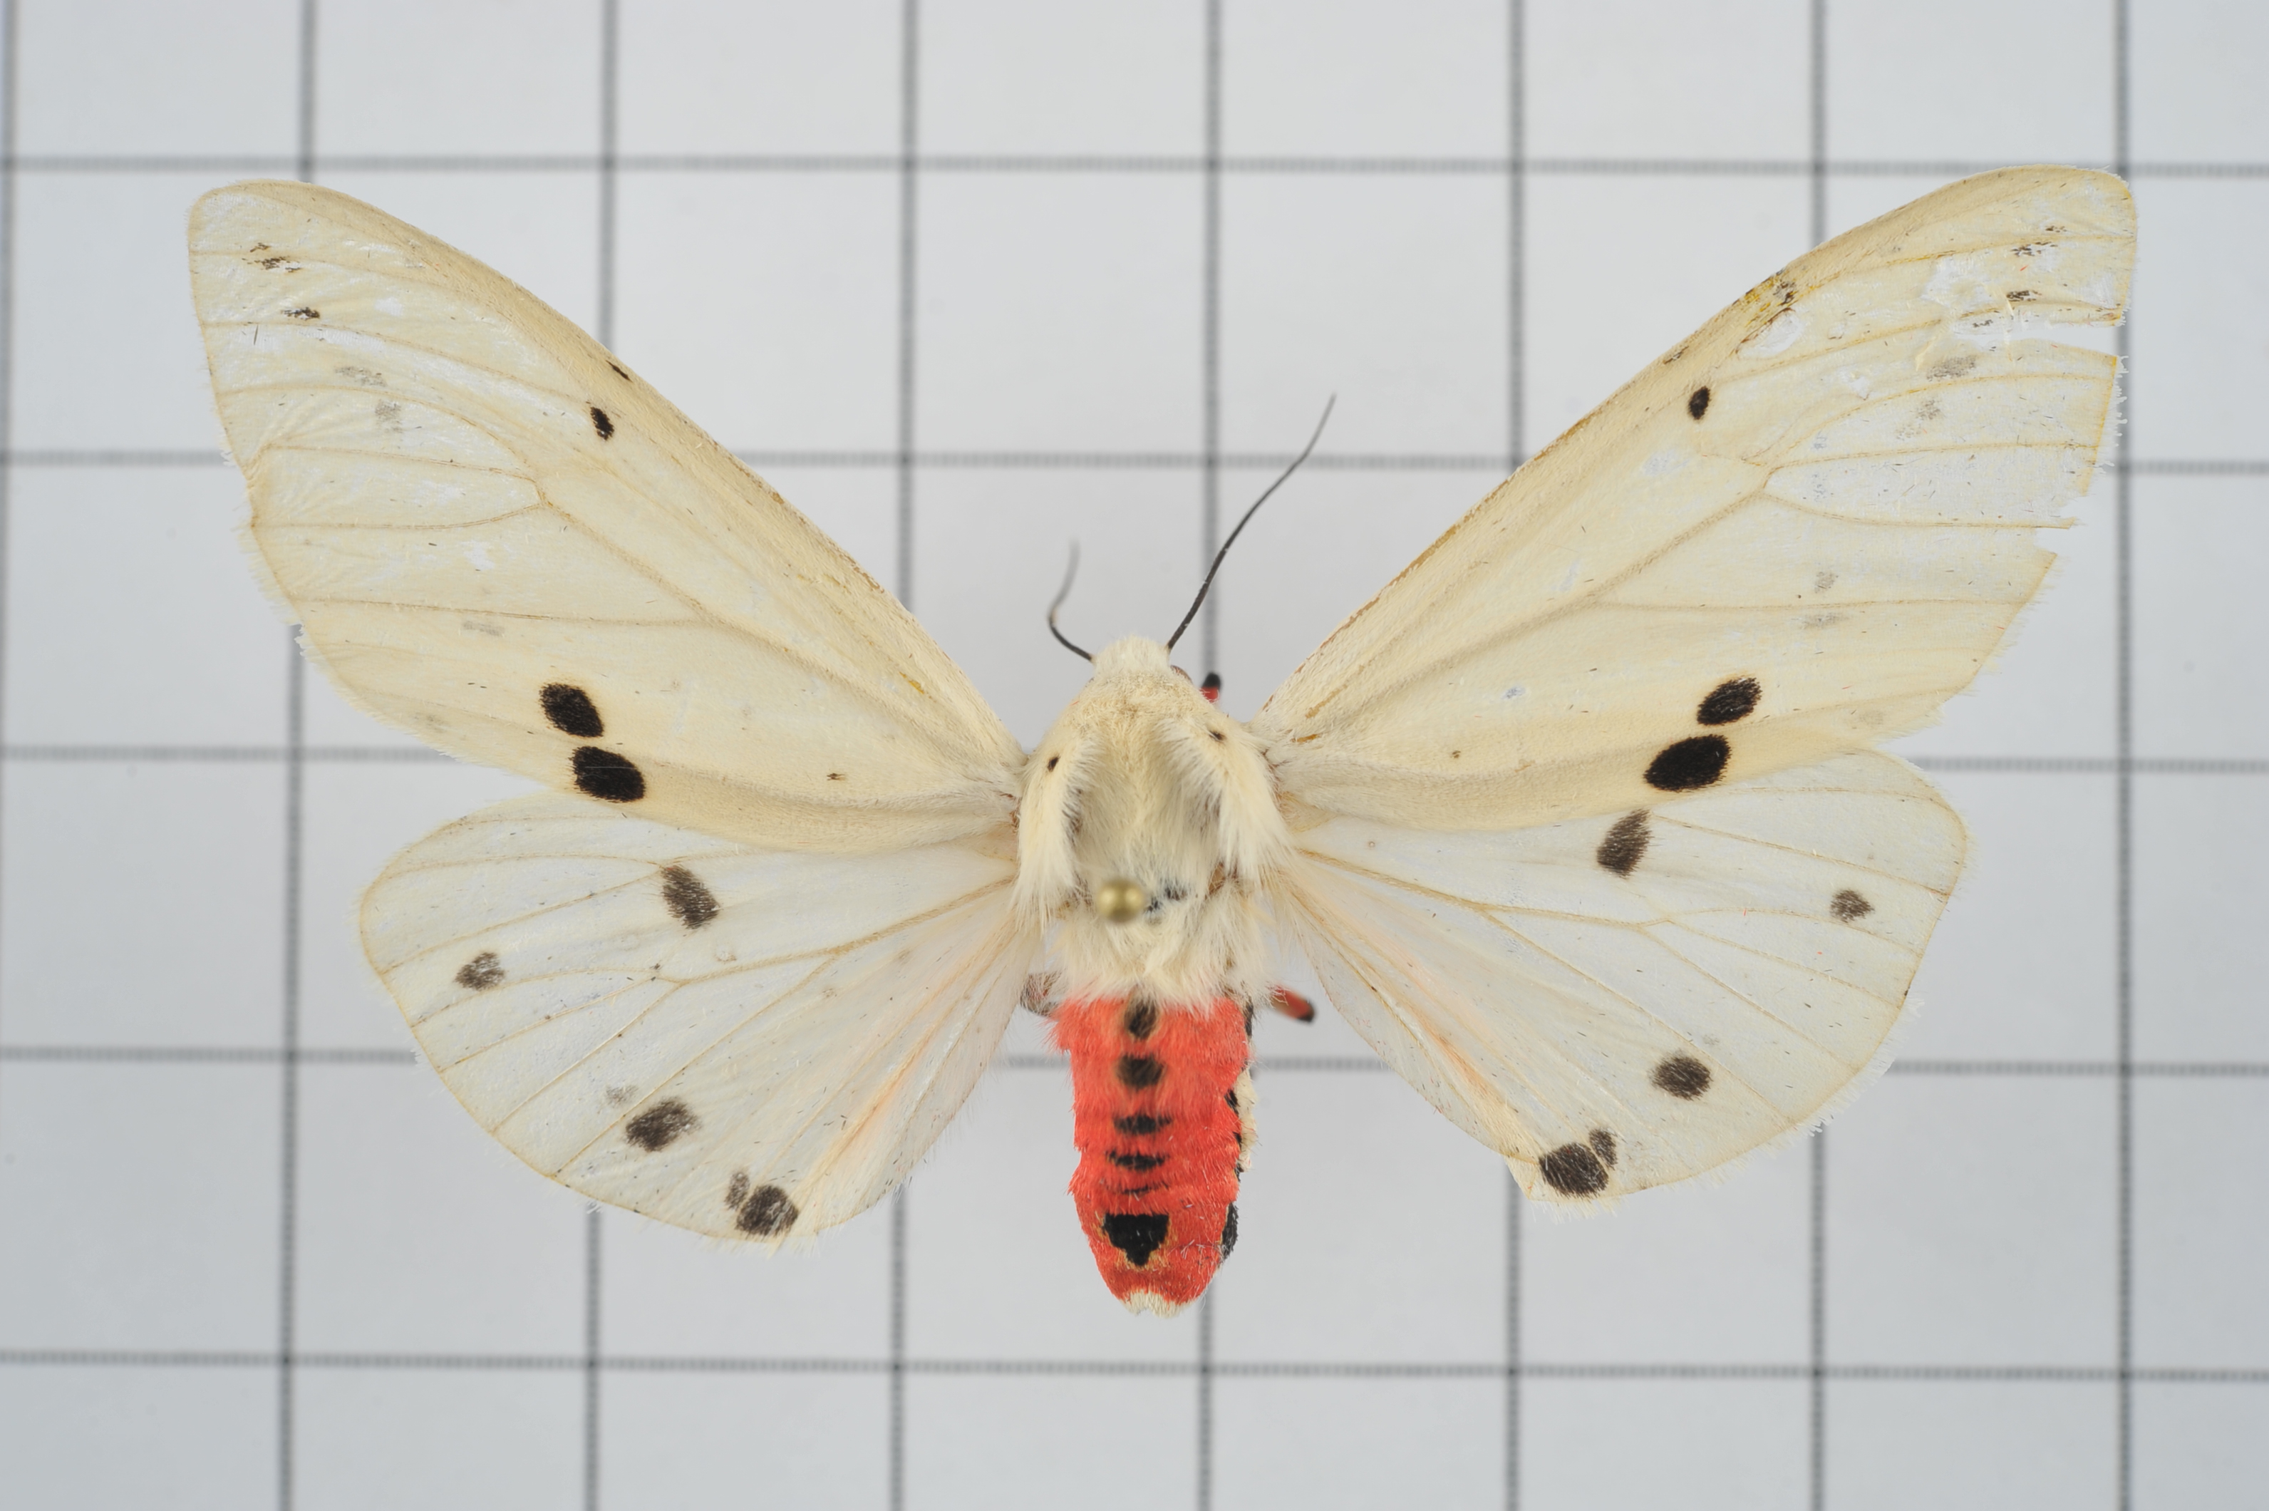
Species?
Spilarctia alba kikuchii
